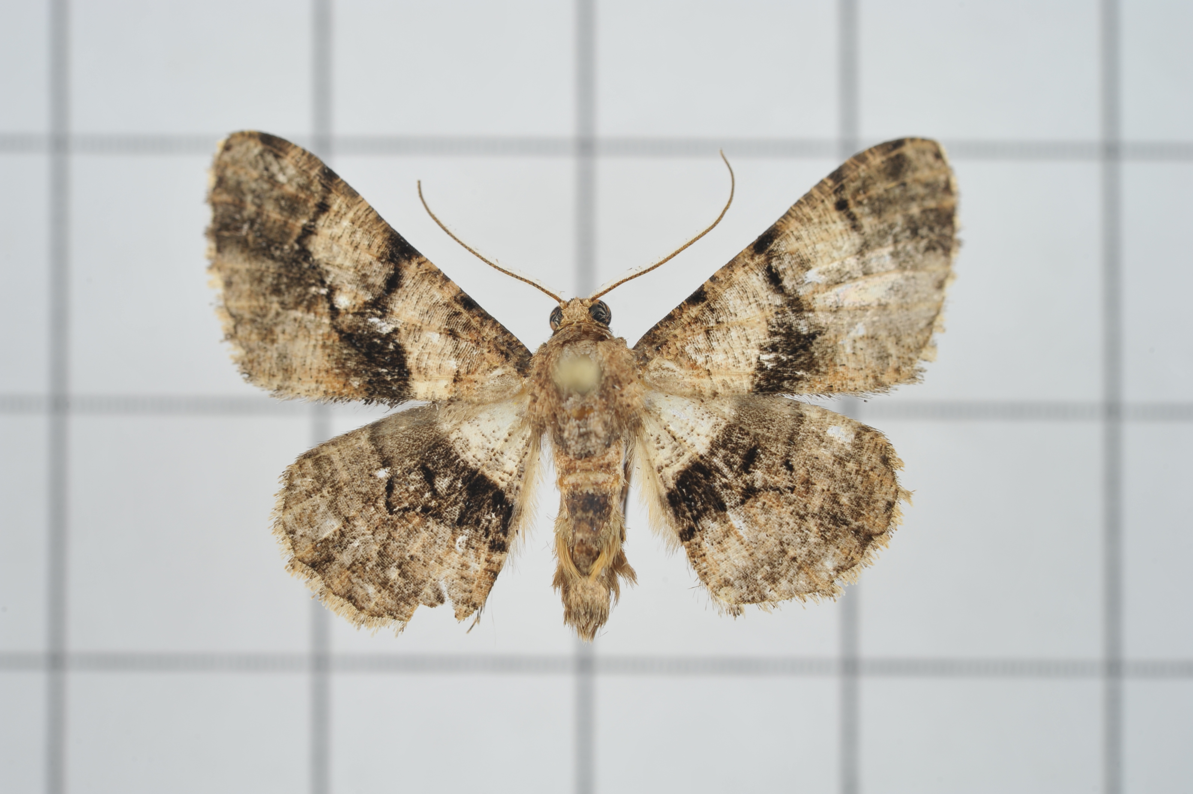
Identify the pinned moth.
Satoblephara owadai
